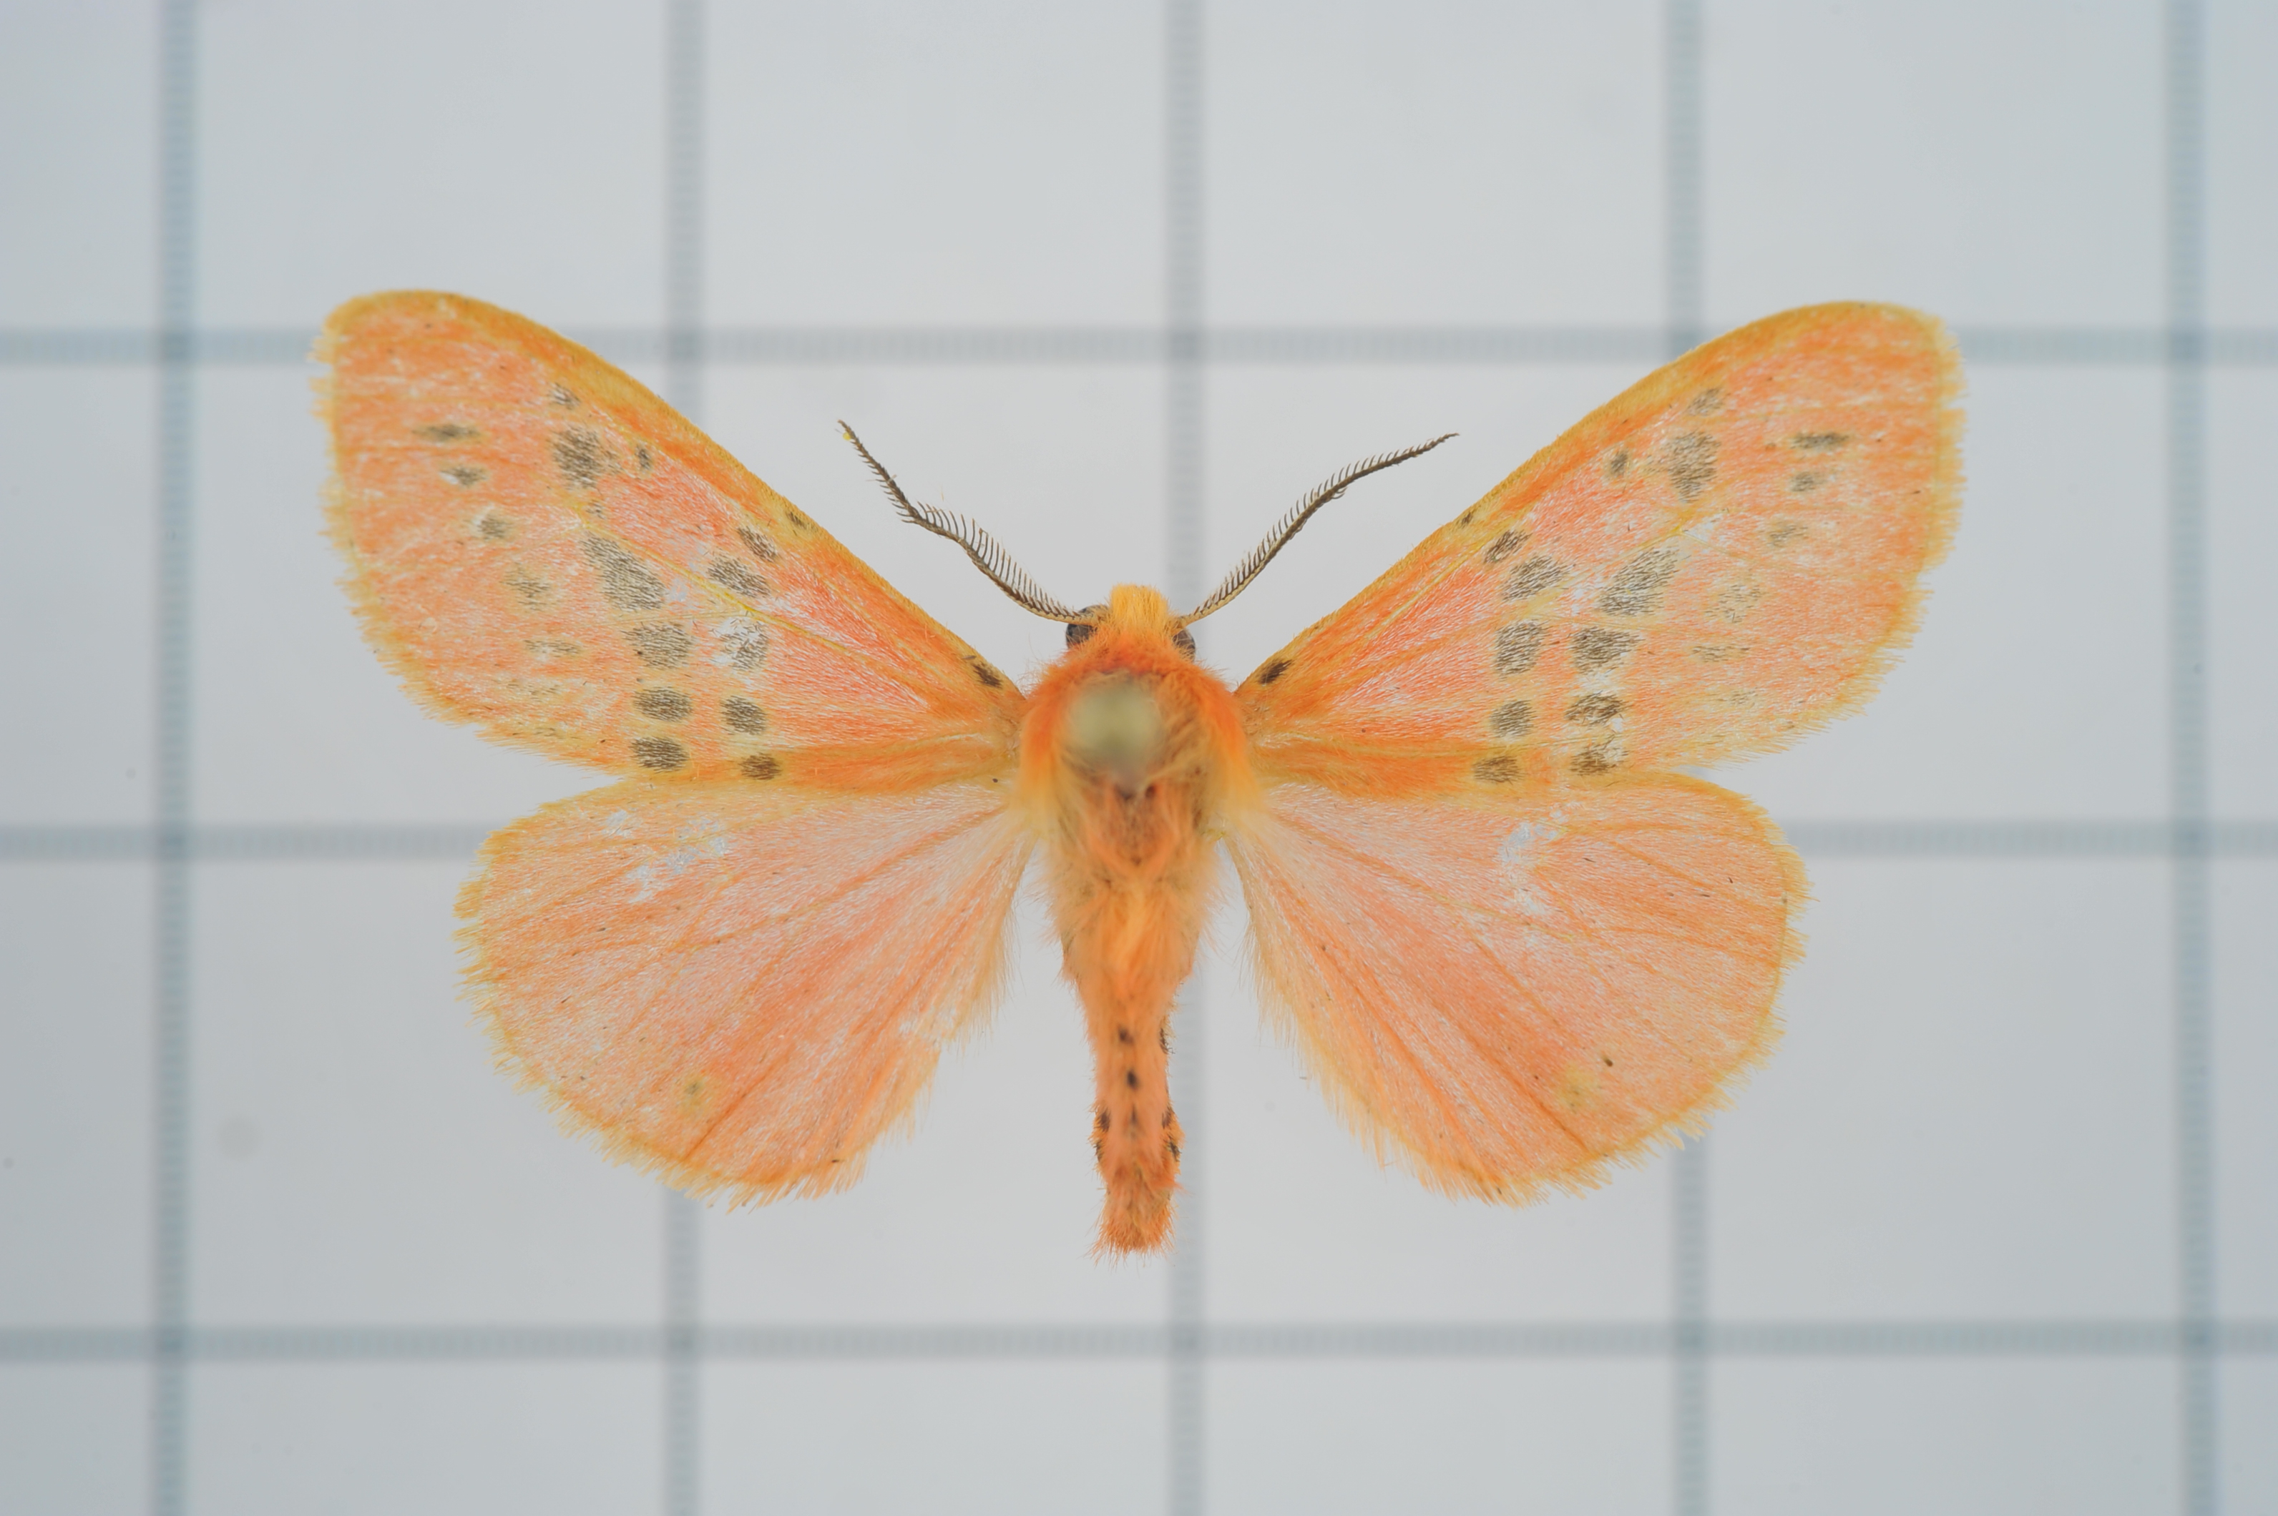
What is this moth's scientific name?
Lemyra alikangensis
